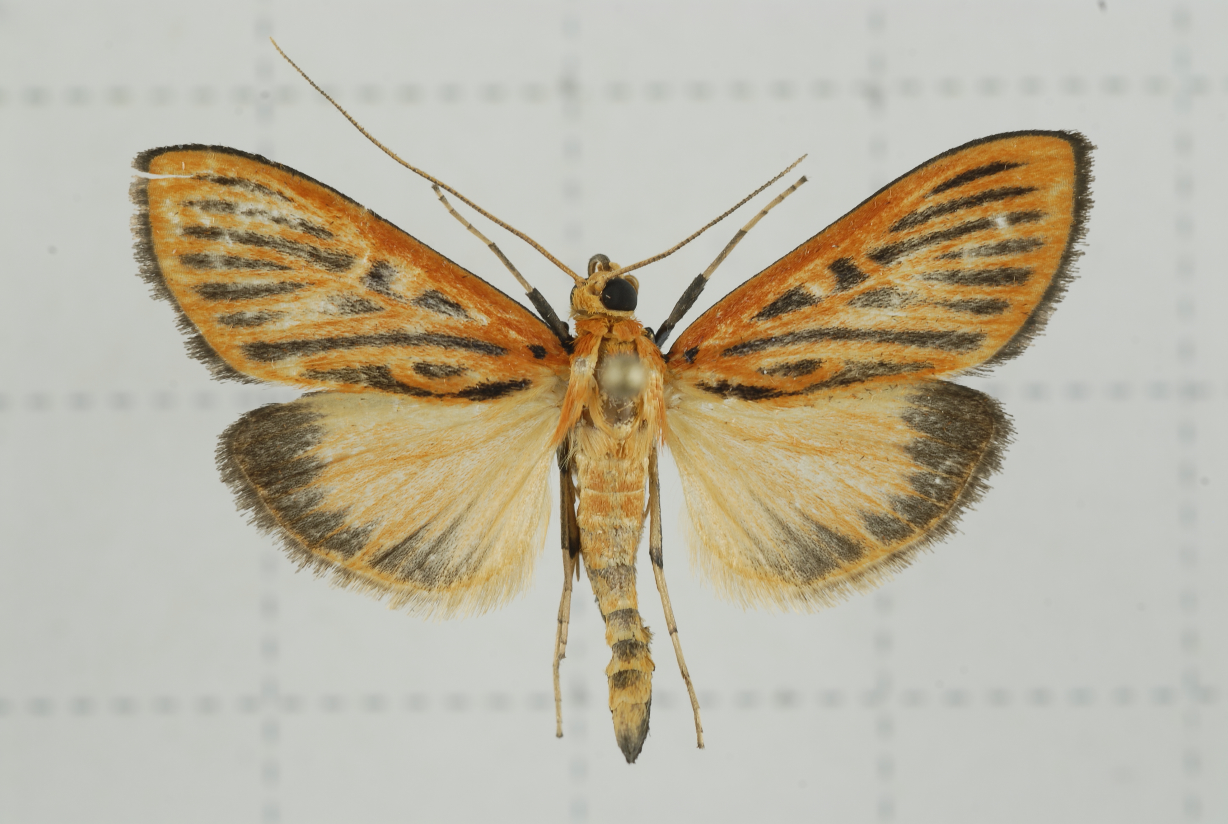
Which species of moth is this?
Tyspanodes striata
